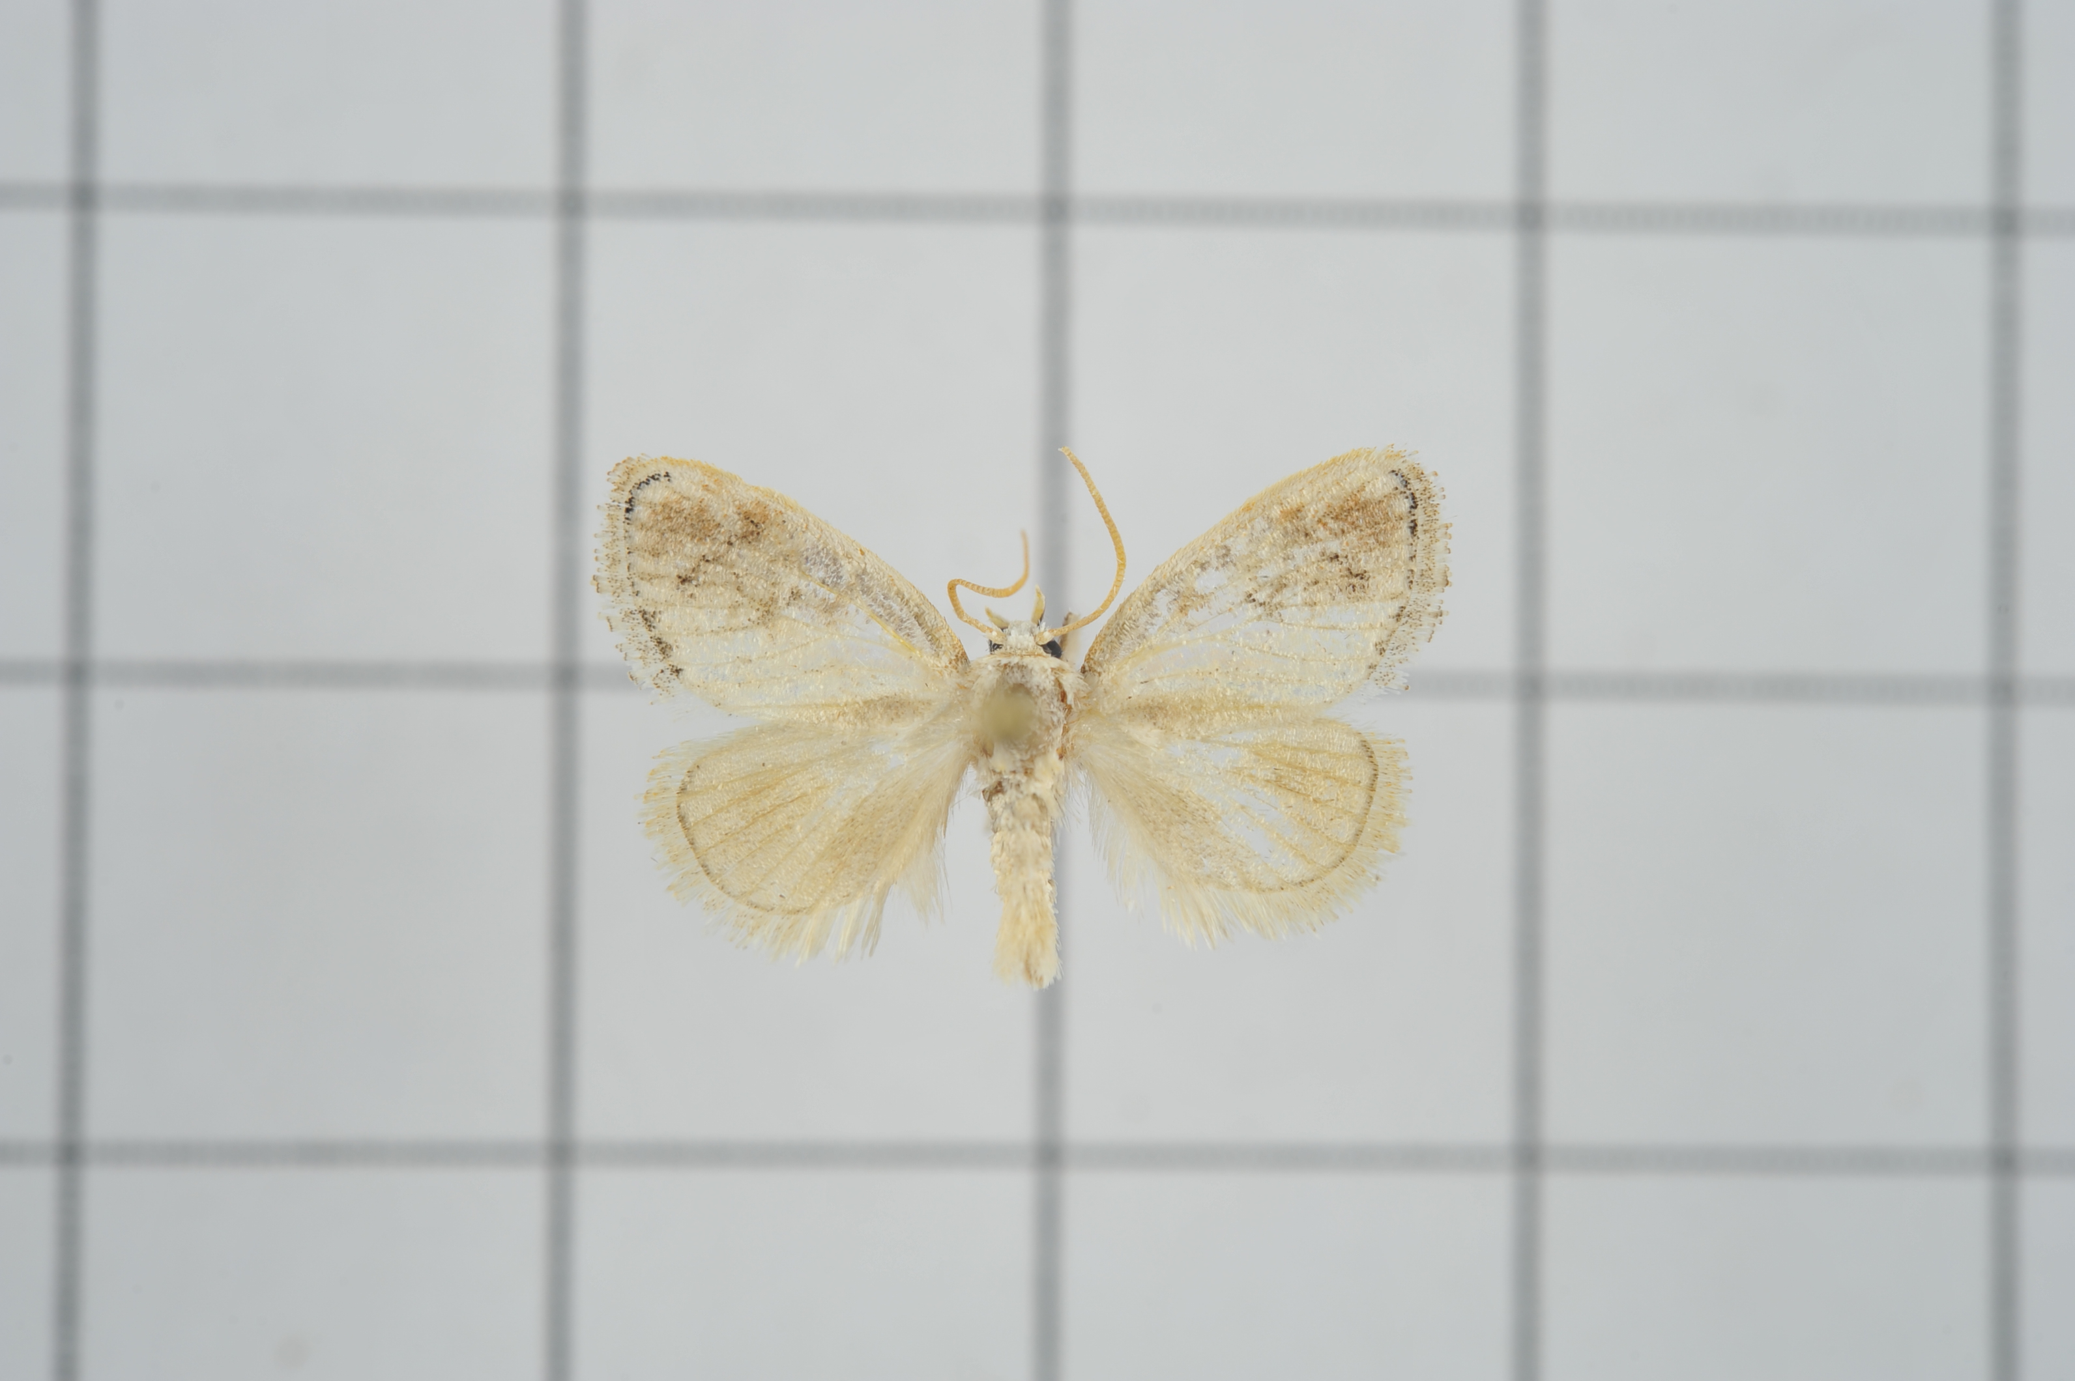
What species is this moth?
Narosa nigrisigna
